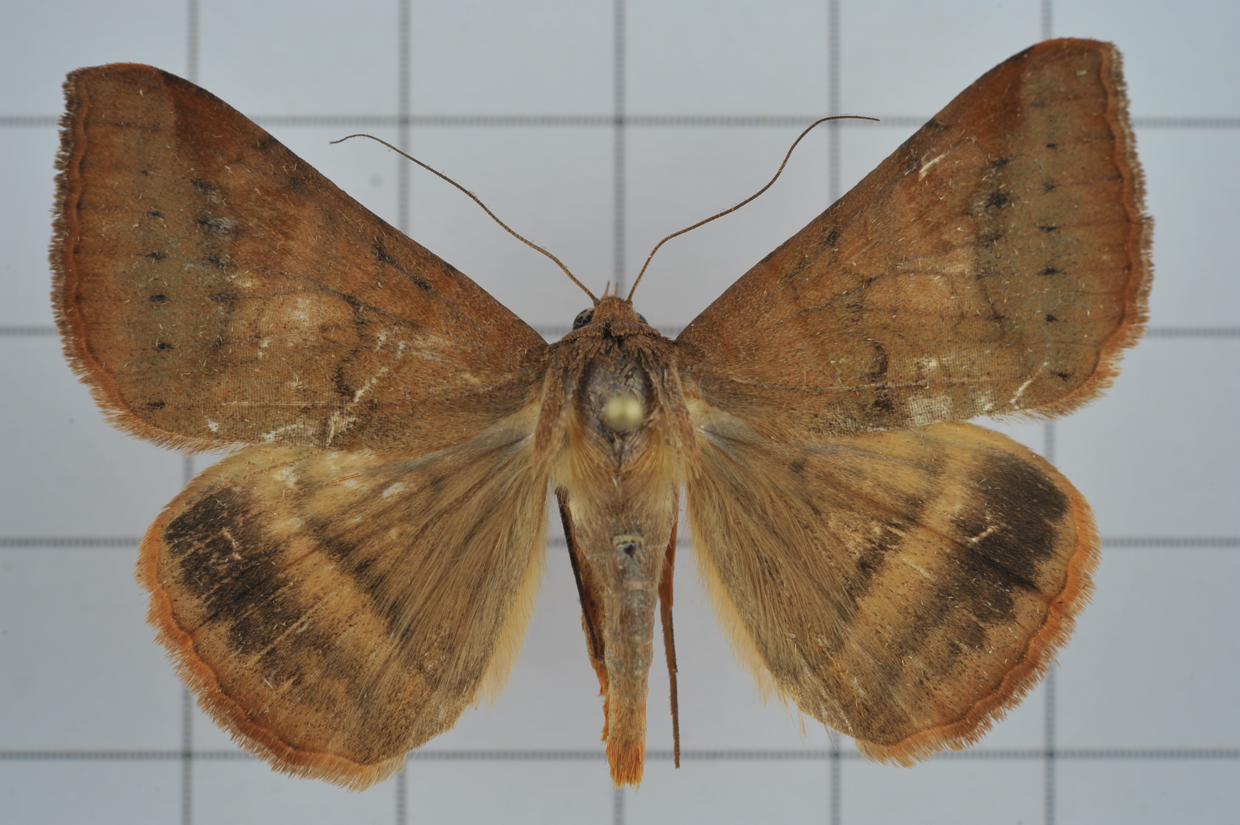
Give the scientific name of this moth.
Mocis undata
